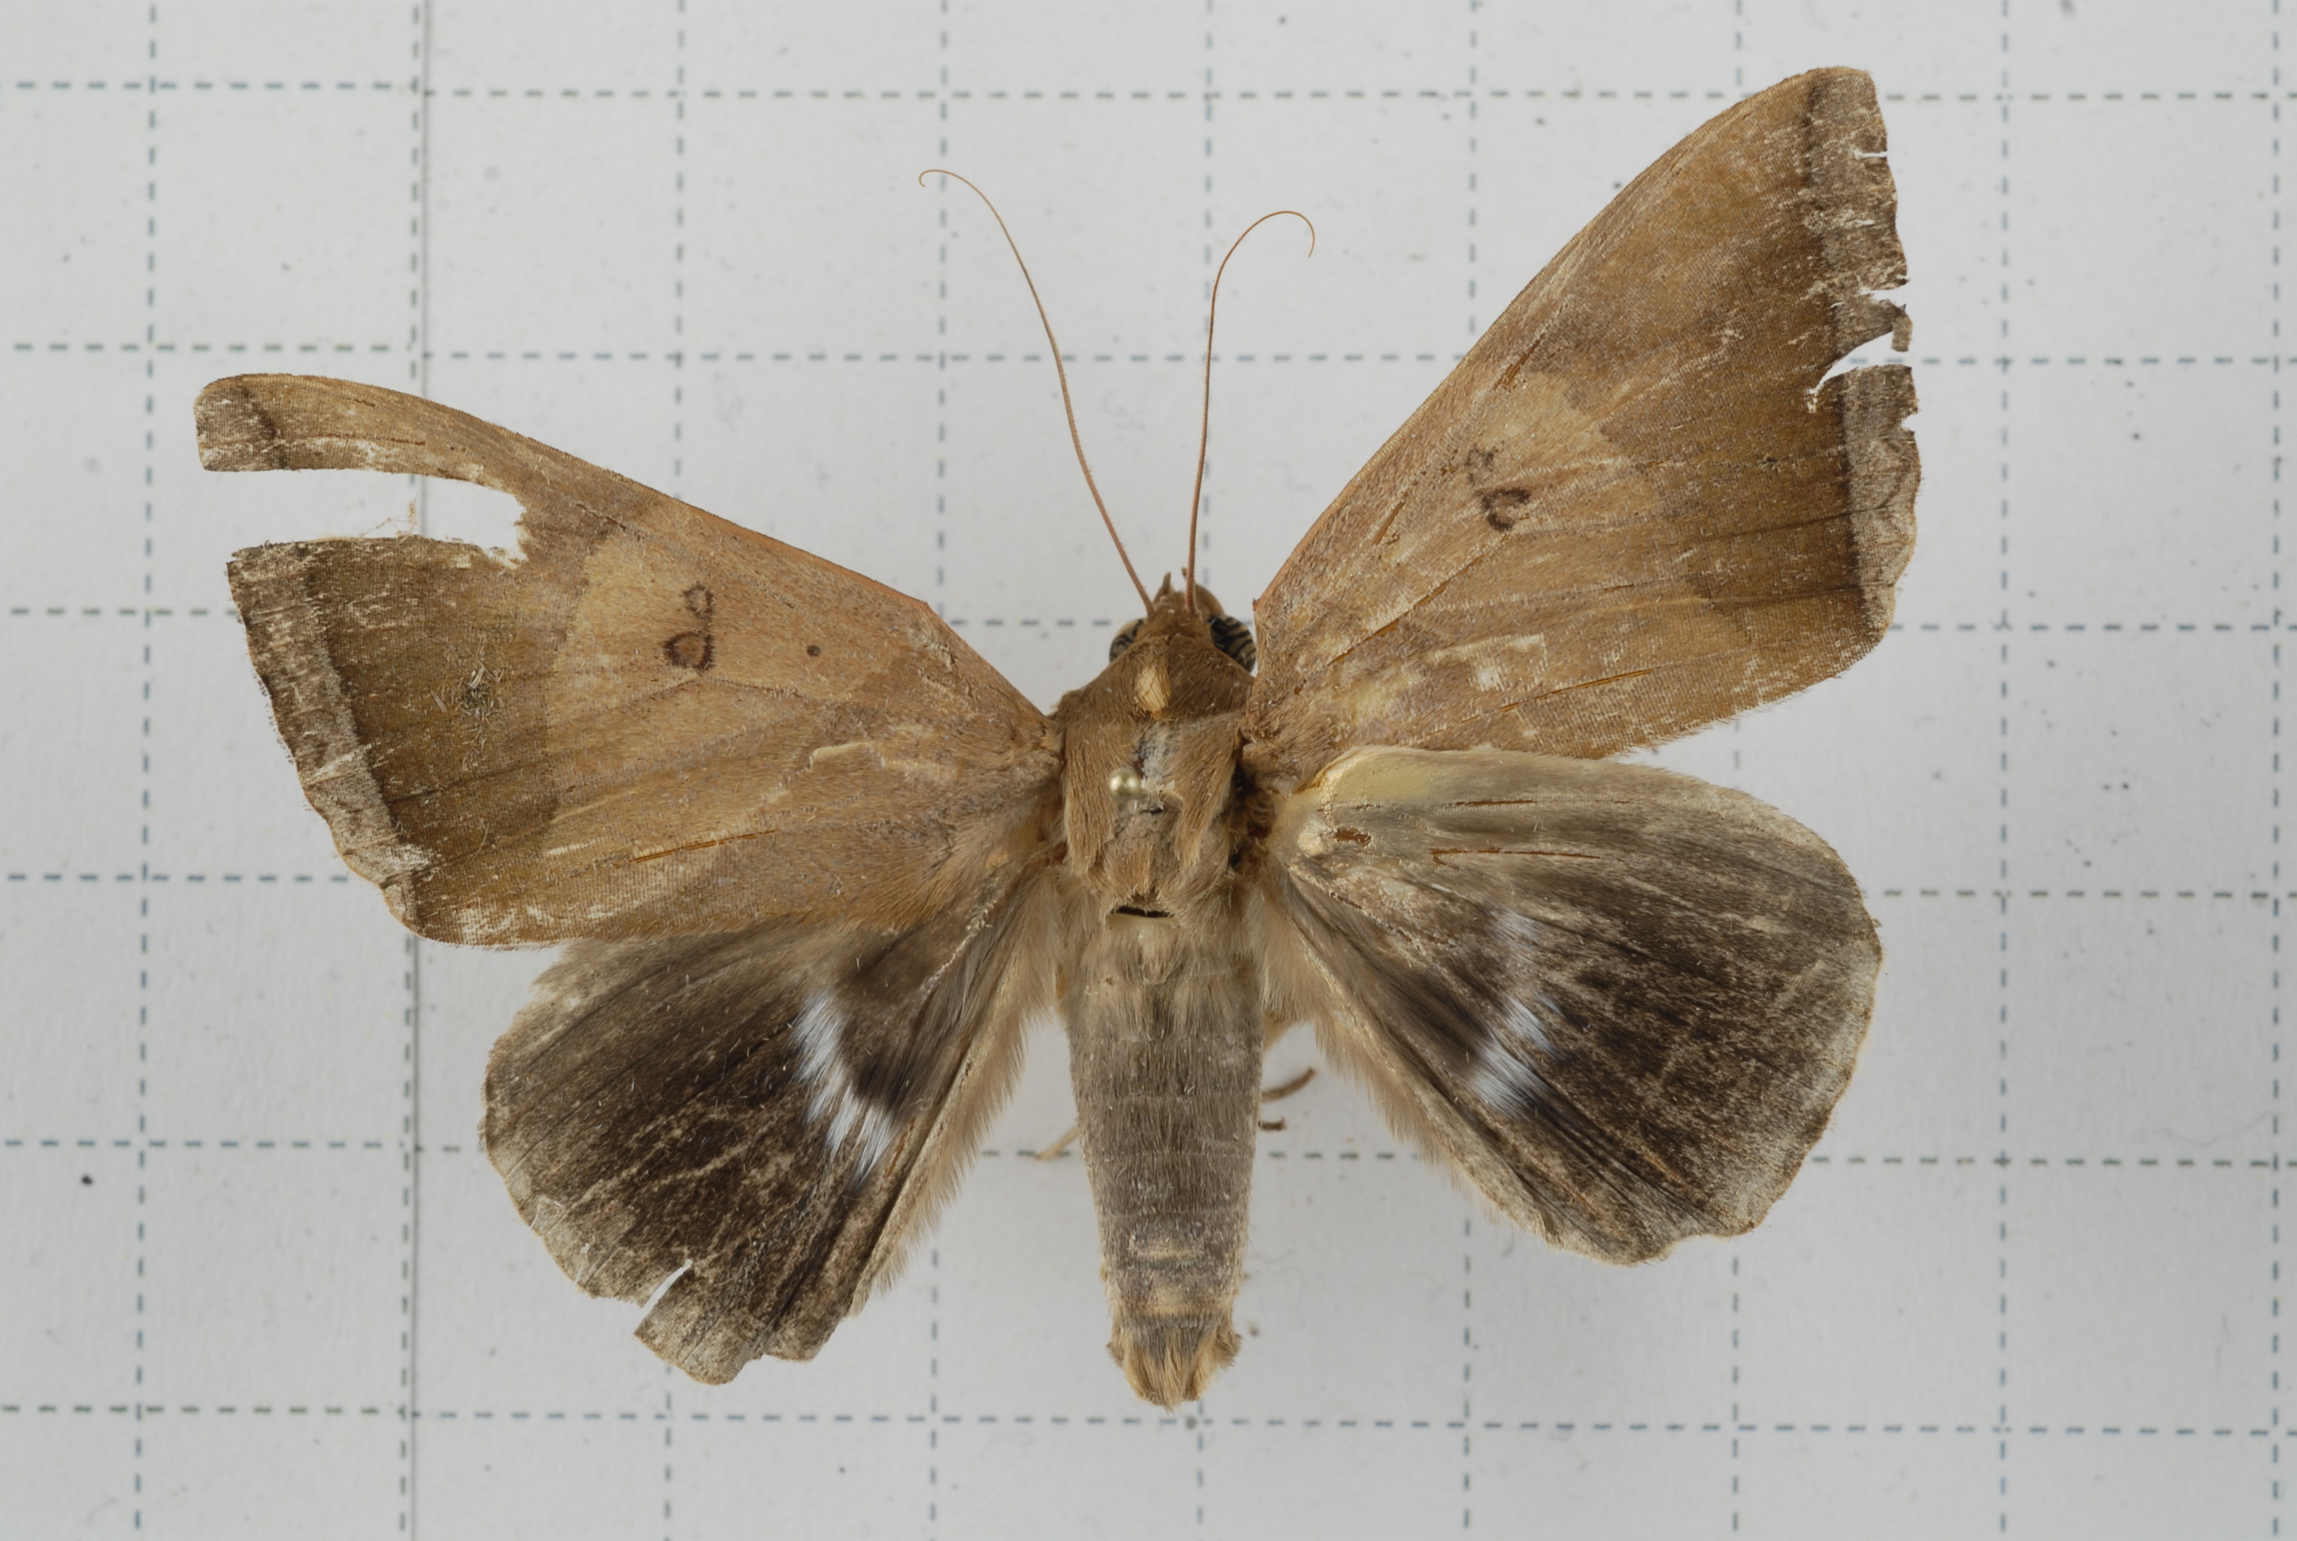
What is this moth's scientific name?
Artena dotata
